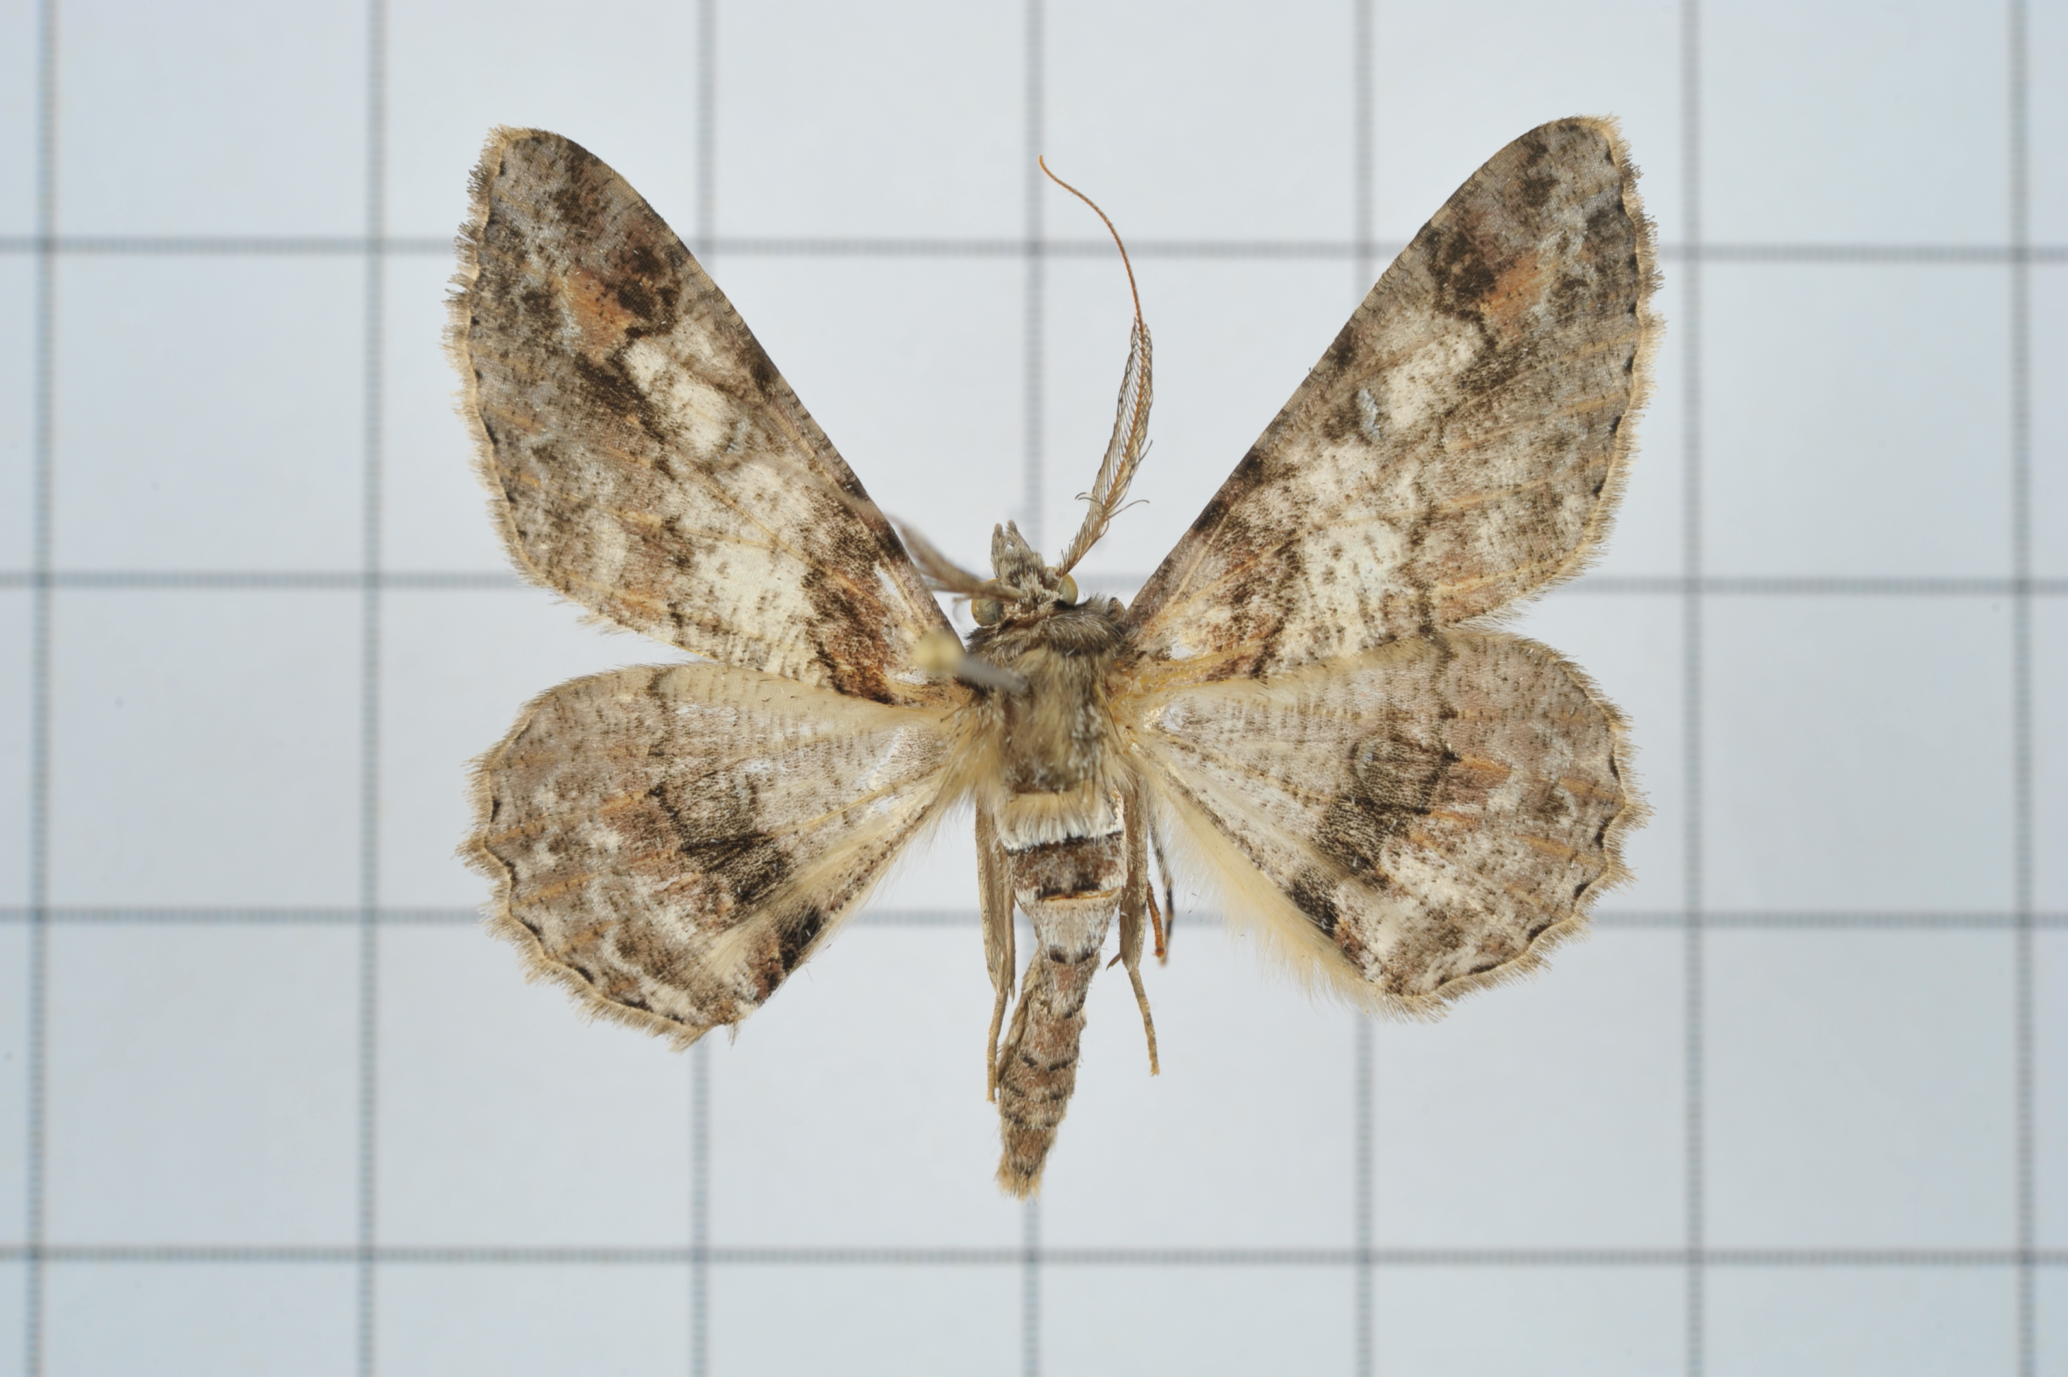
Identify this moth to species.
Cleora fraterna
